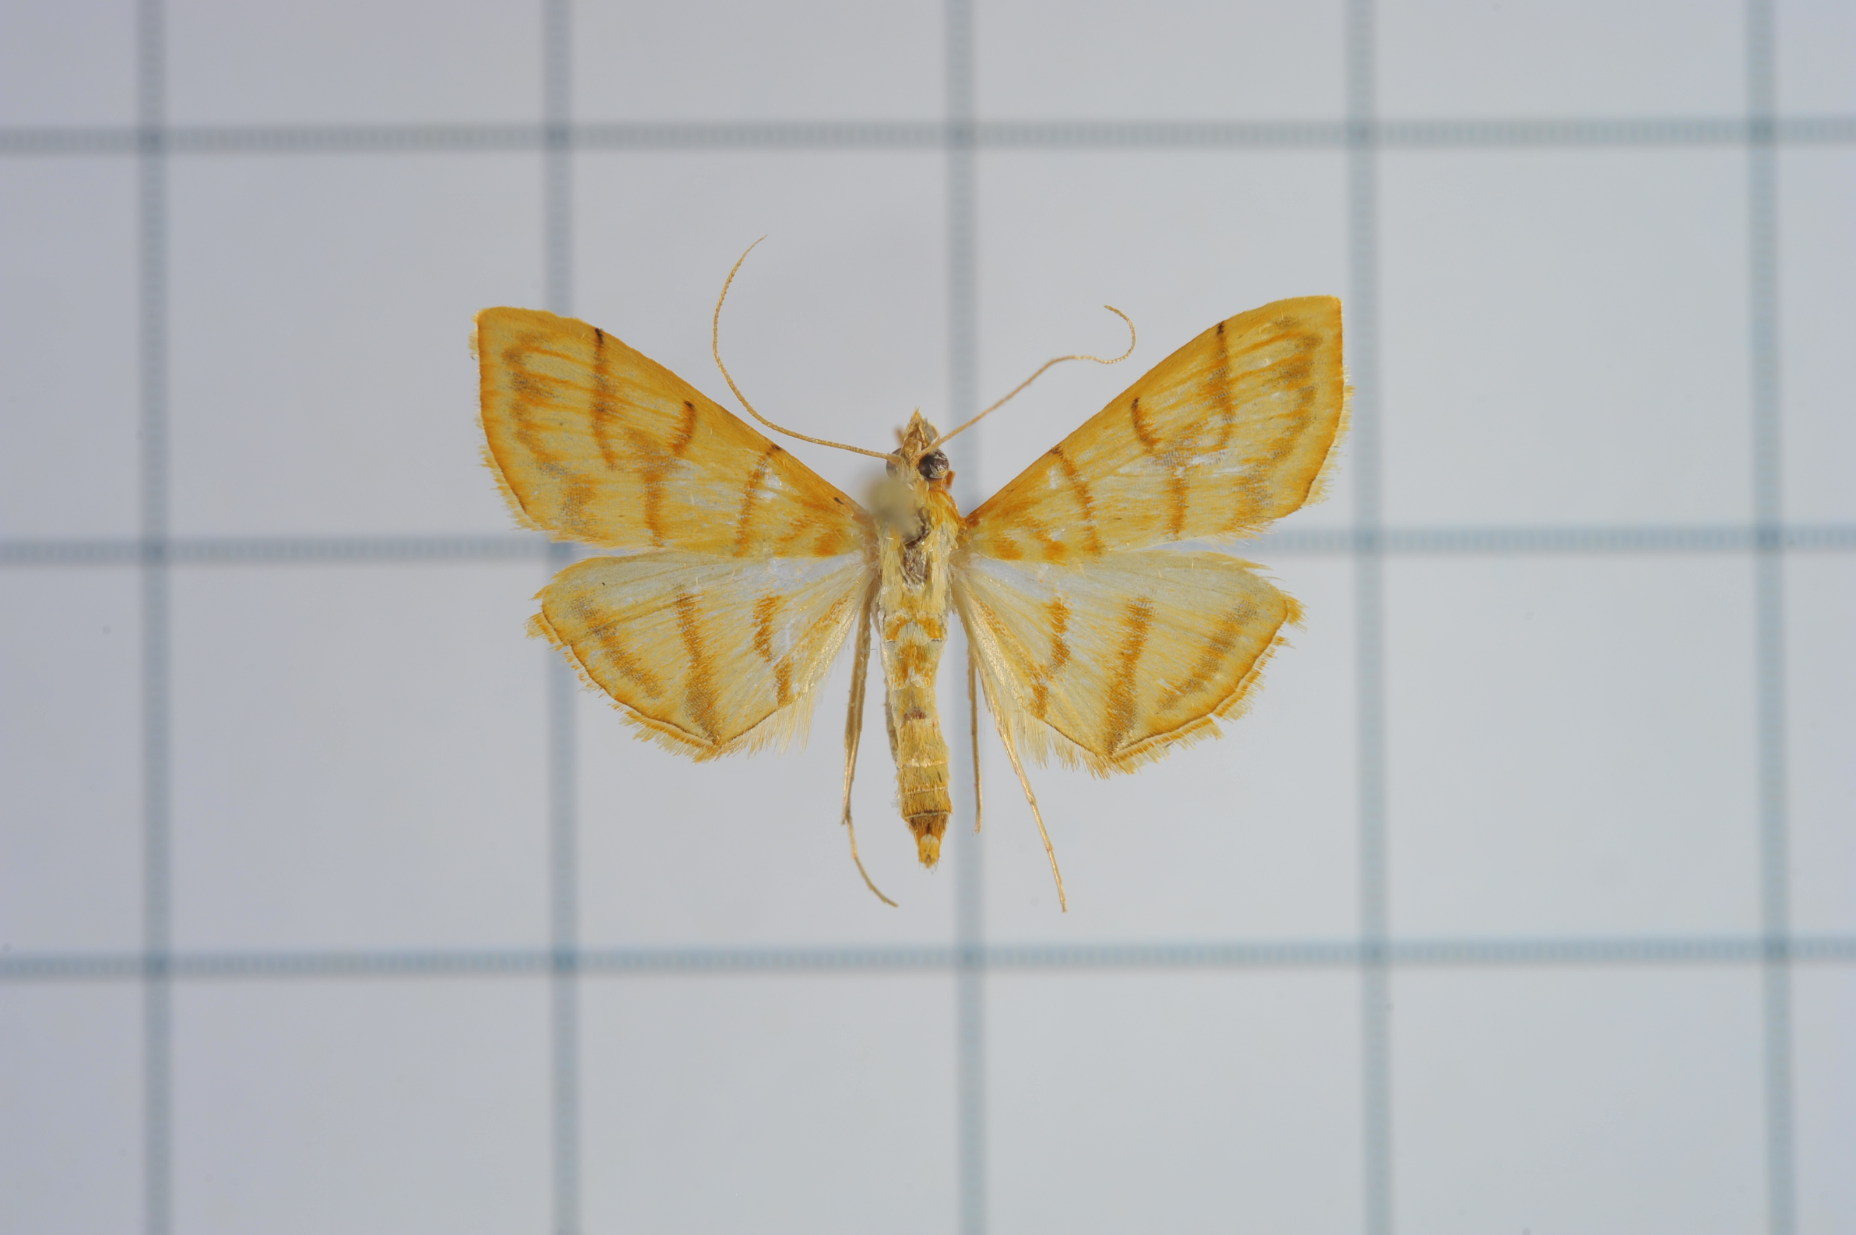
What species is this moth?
Pagyda botydalis
